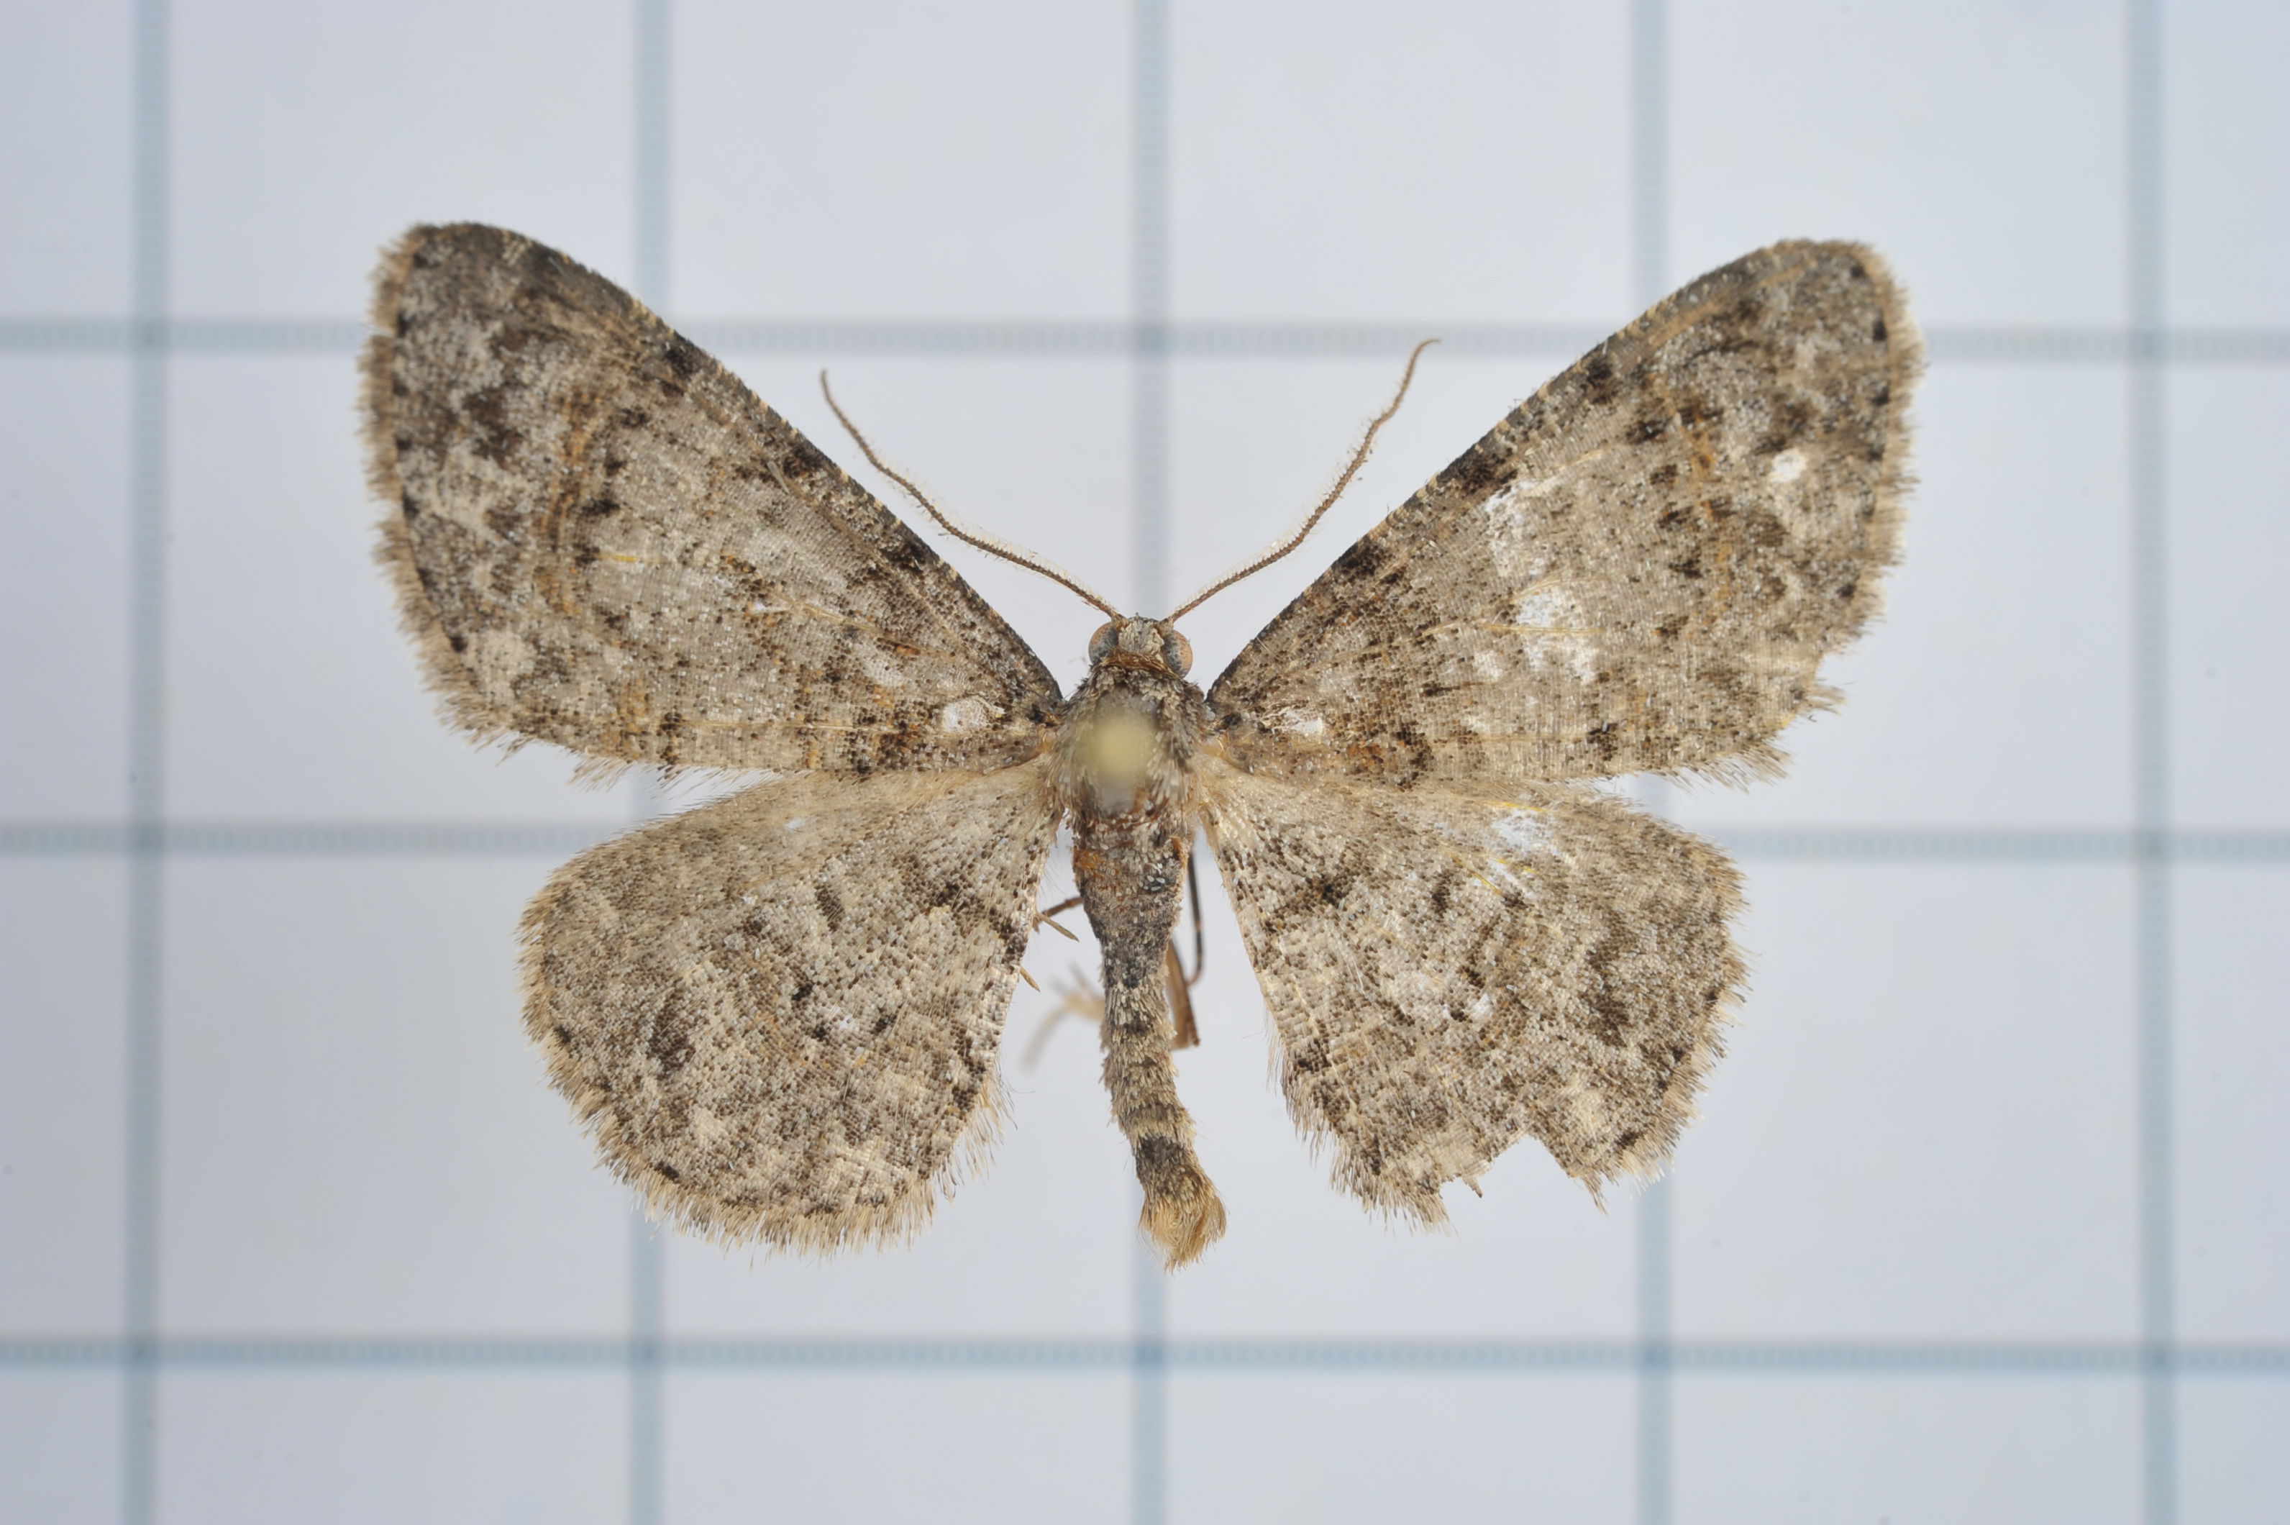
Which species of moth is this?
Aethalura duplicata
